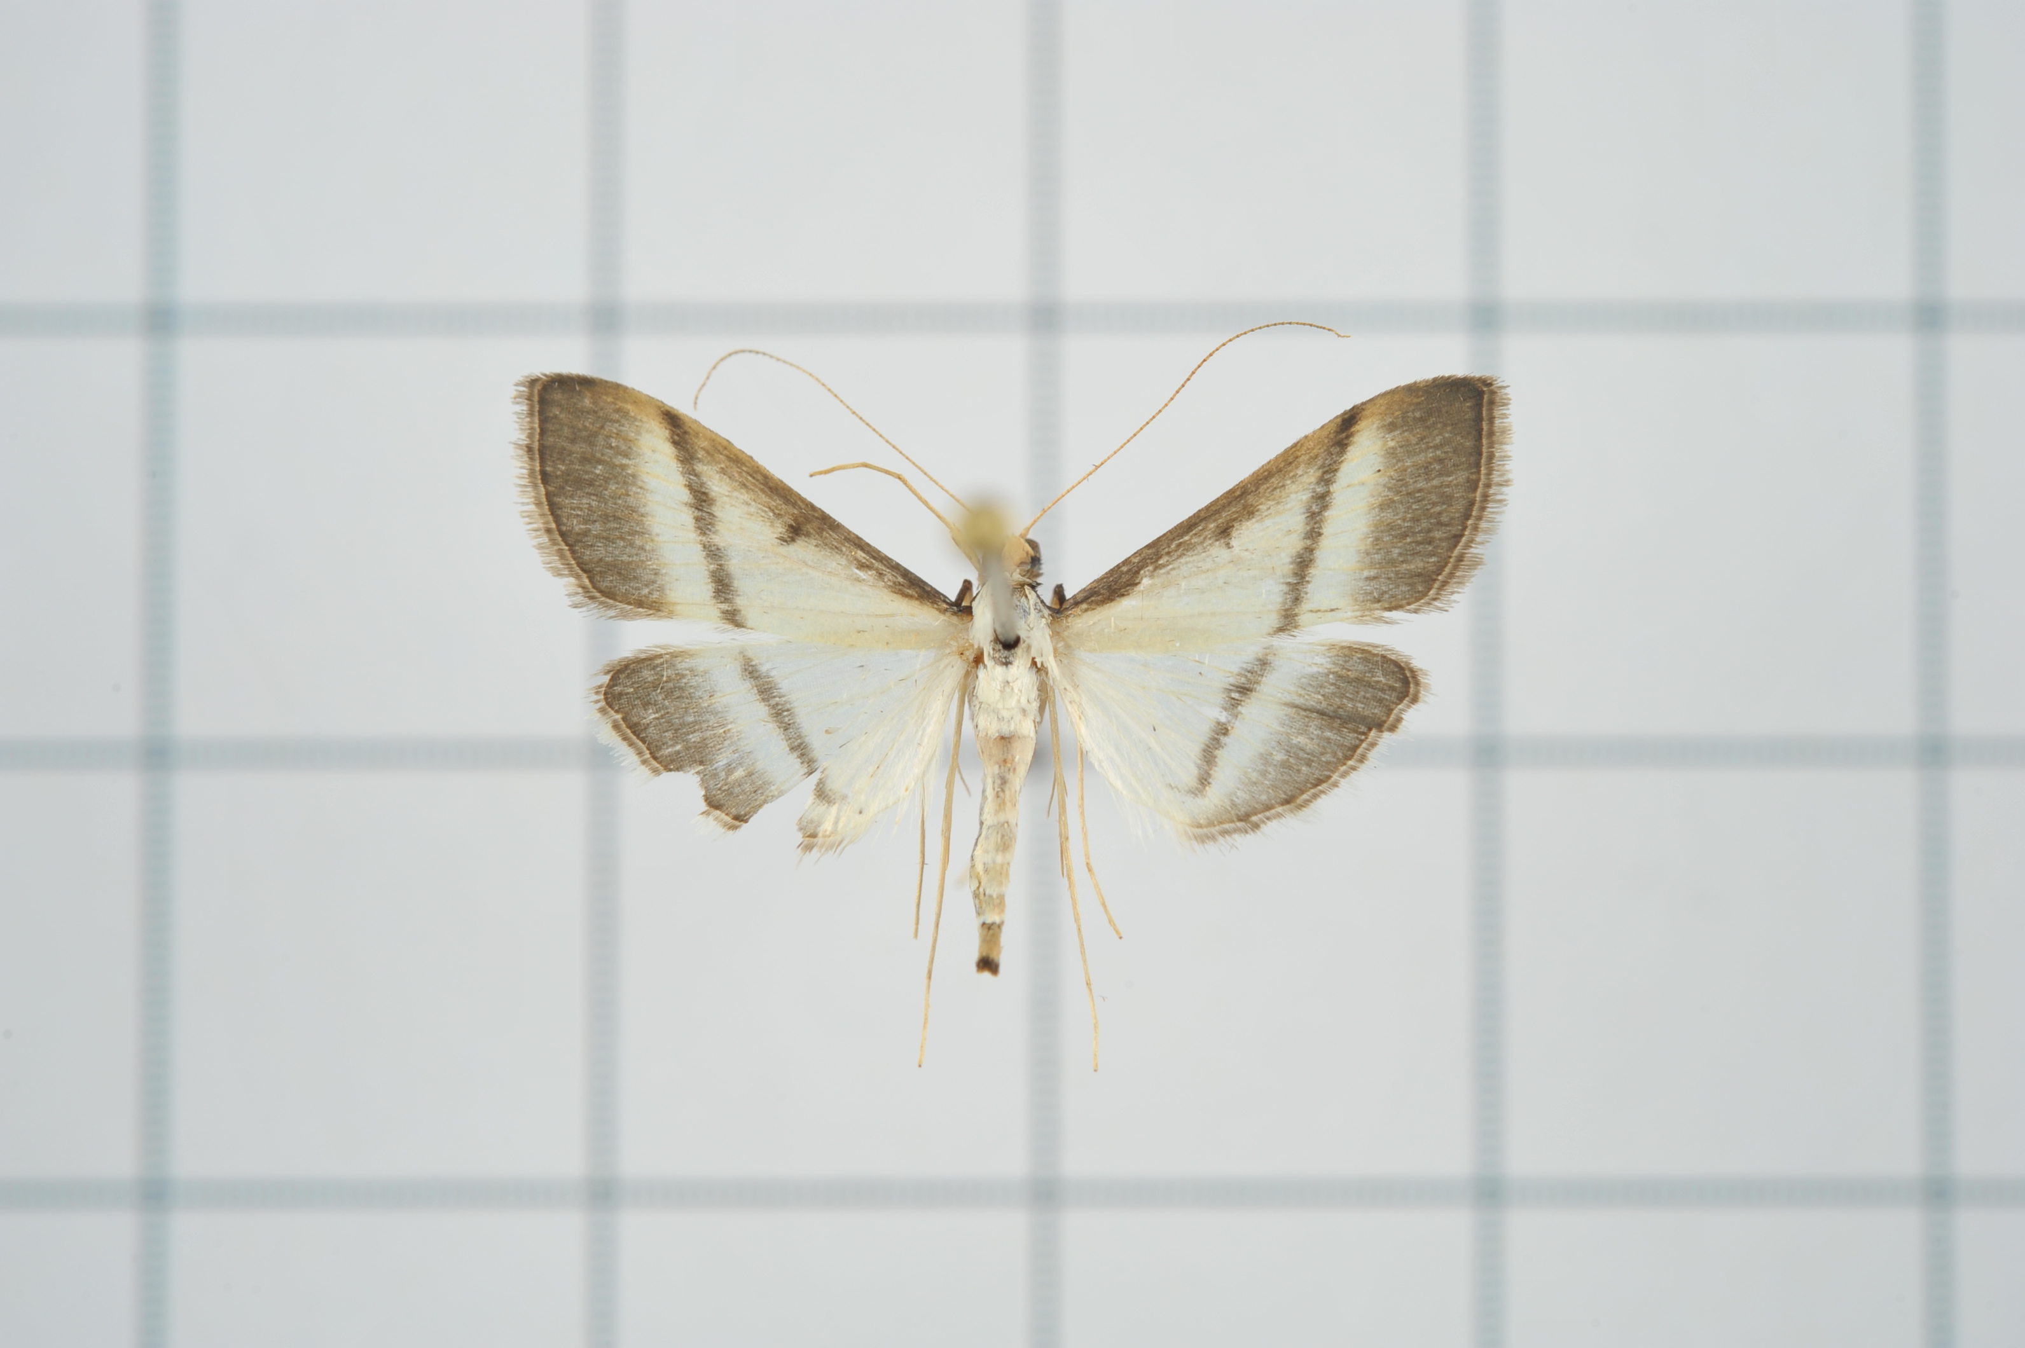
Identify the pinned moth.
Bradina diagonalis
